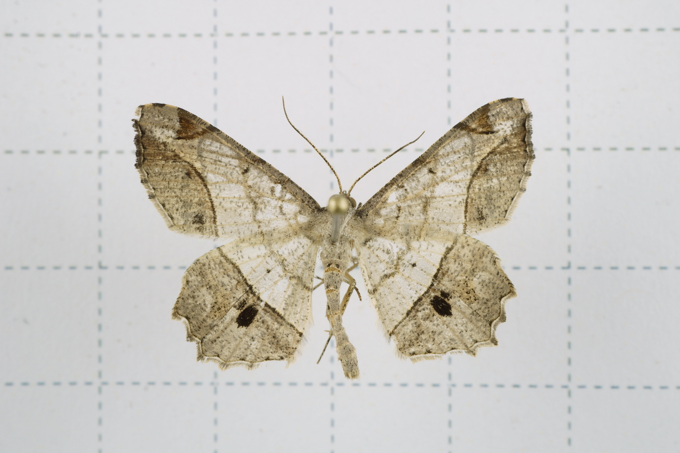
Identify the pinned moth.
Chiasmia intermediaria
